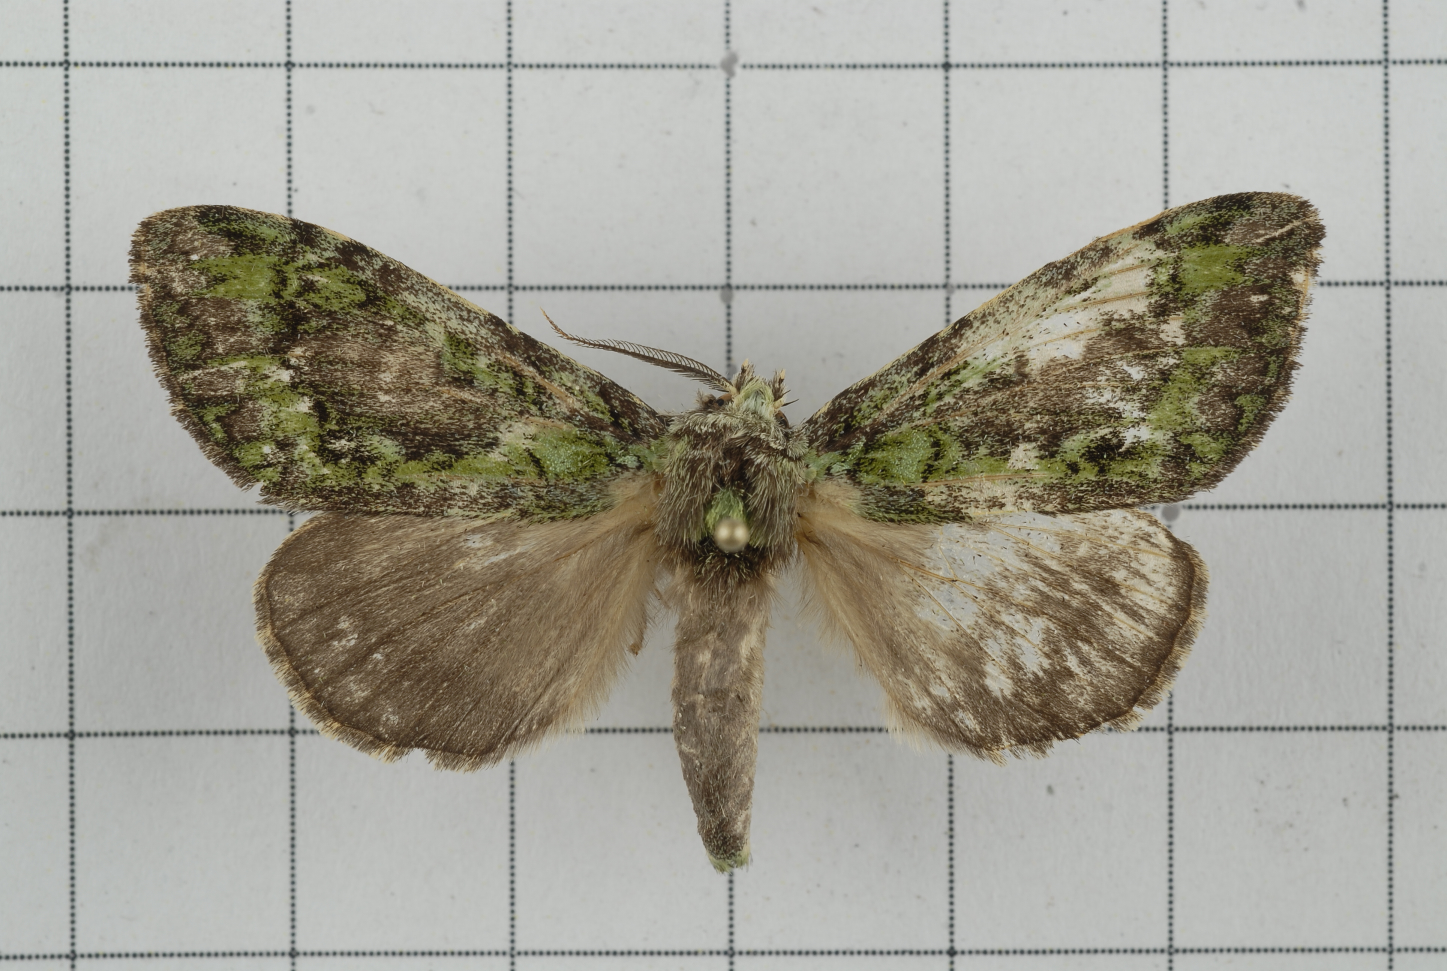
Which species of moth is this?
Somera viridifusca viridifusca
